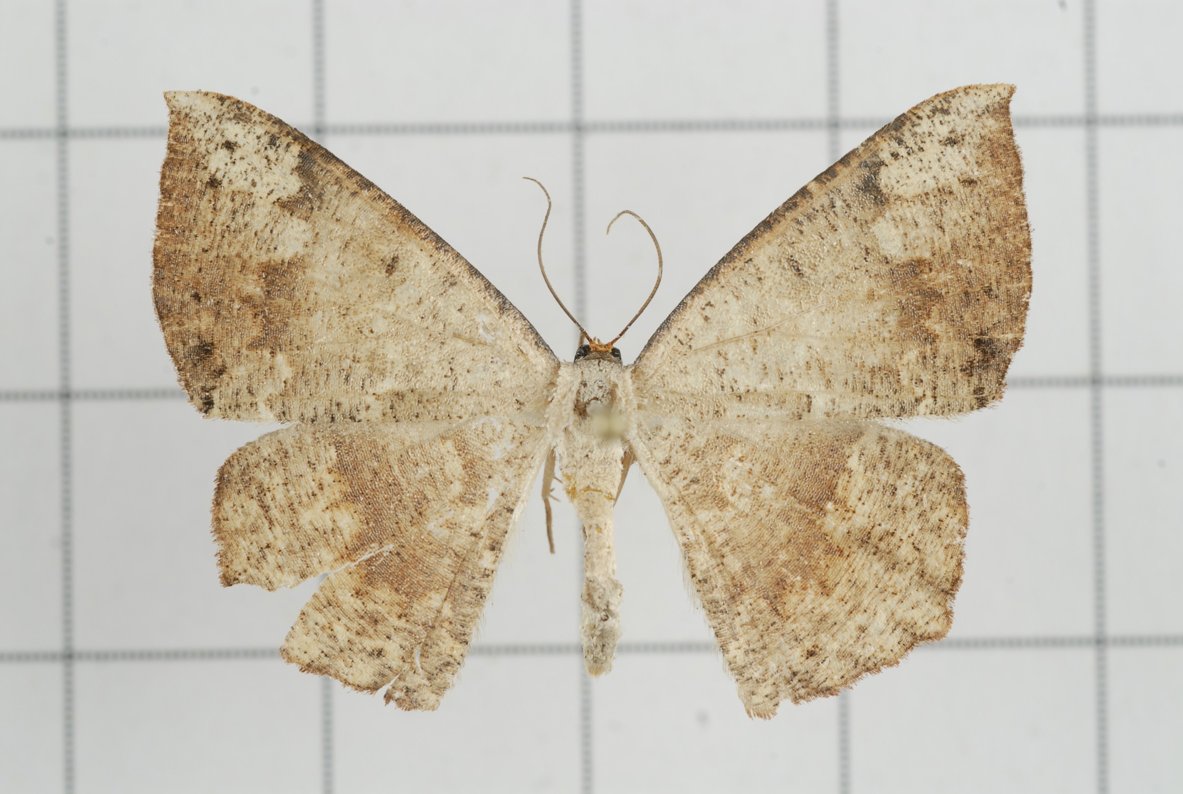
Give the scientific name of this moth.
Peratostega deletaria deletaria
